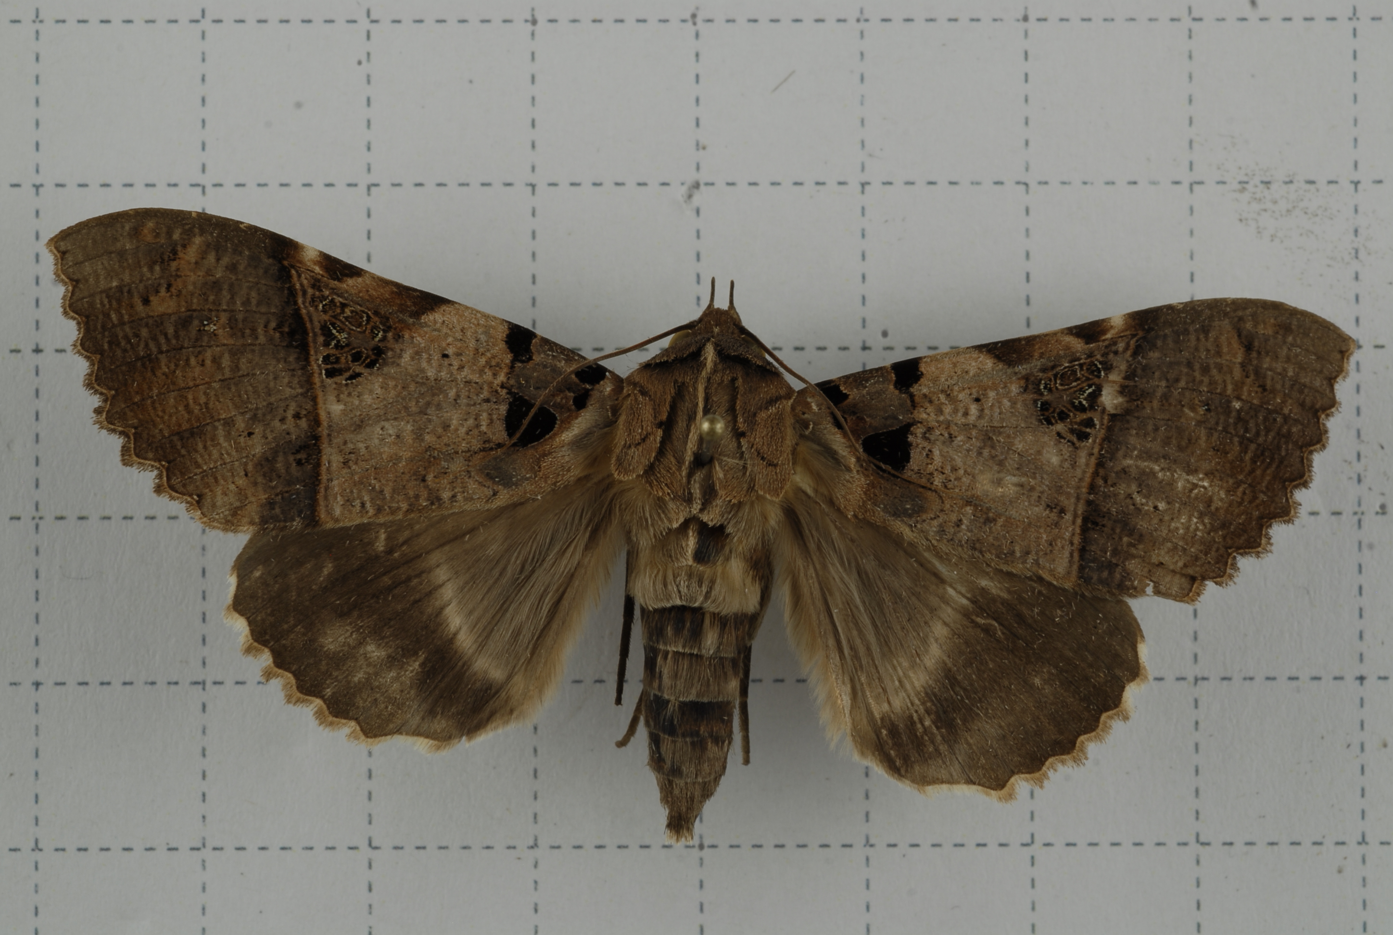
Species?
Serrodes campana
